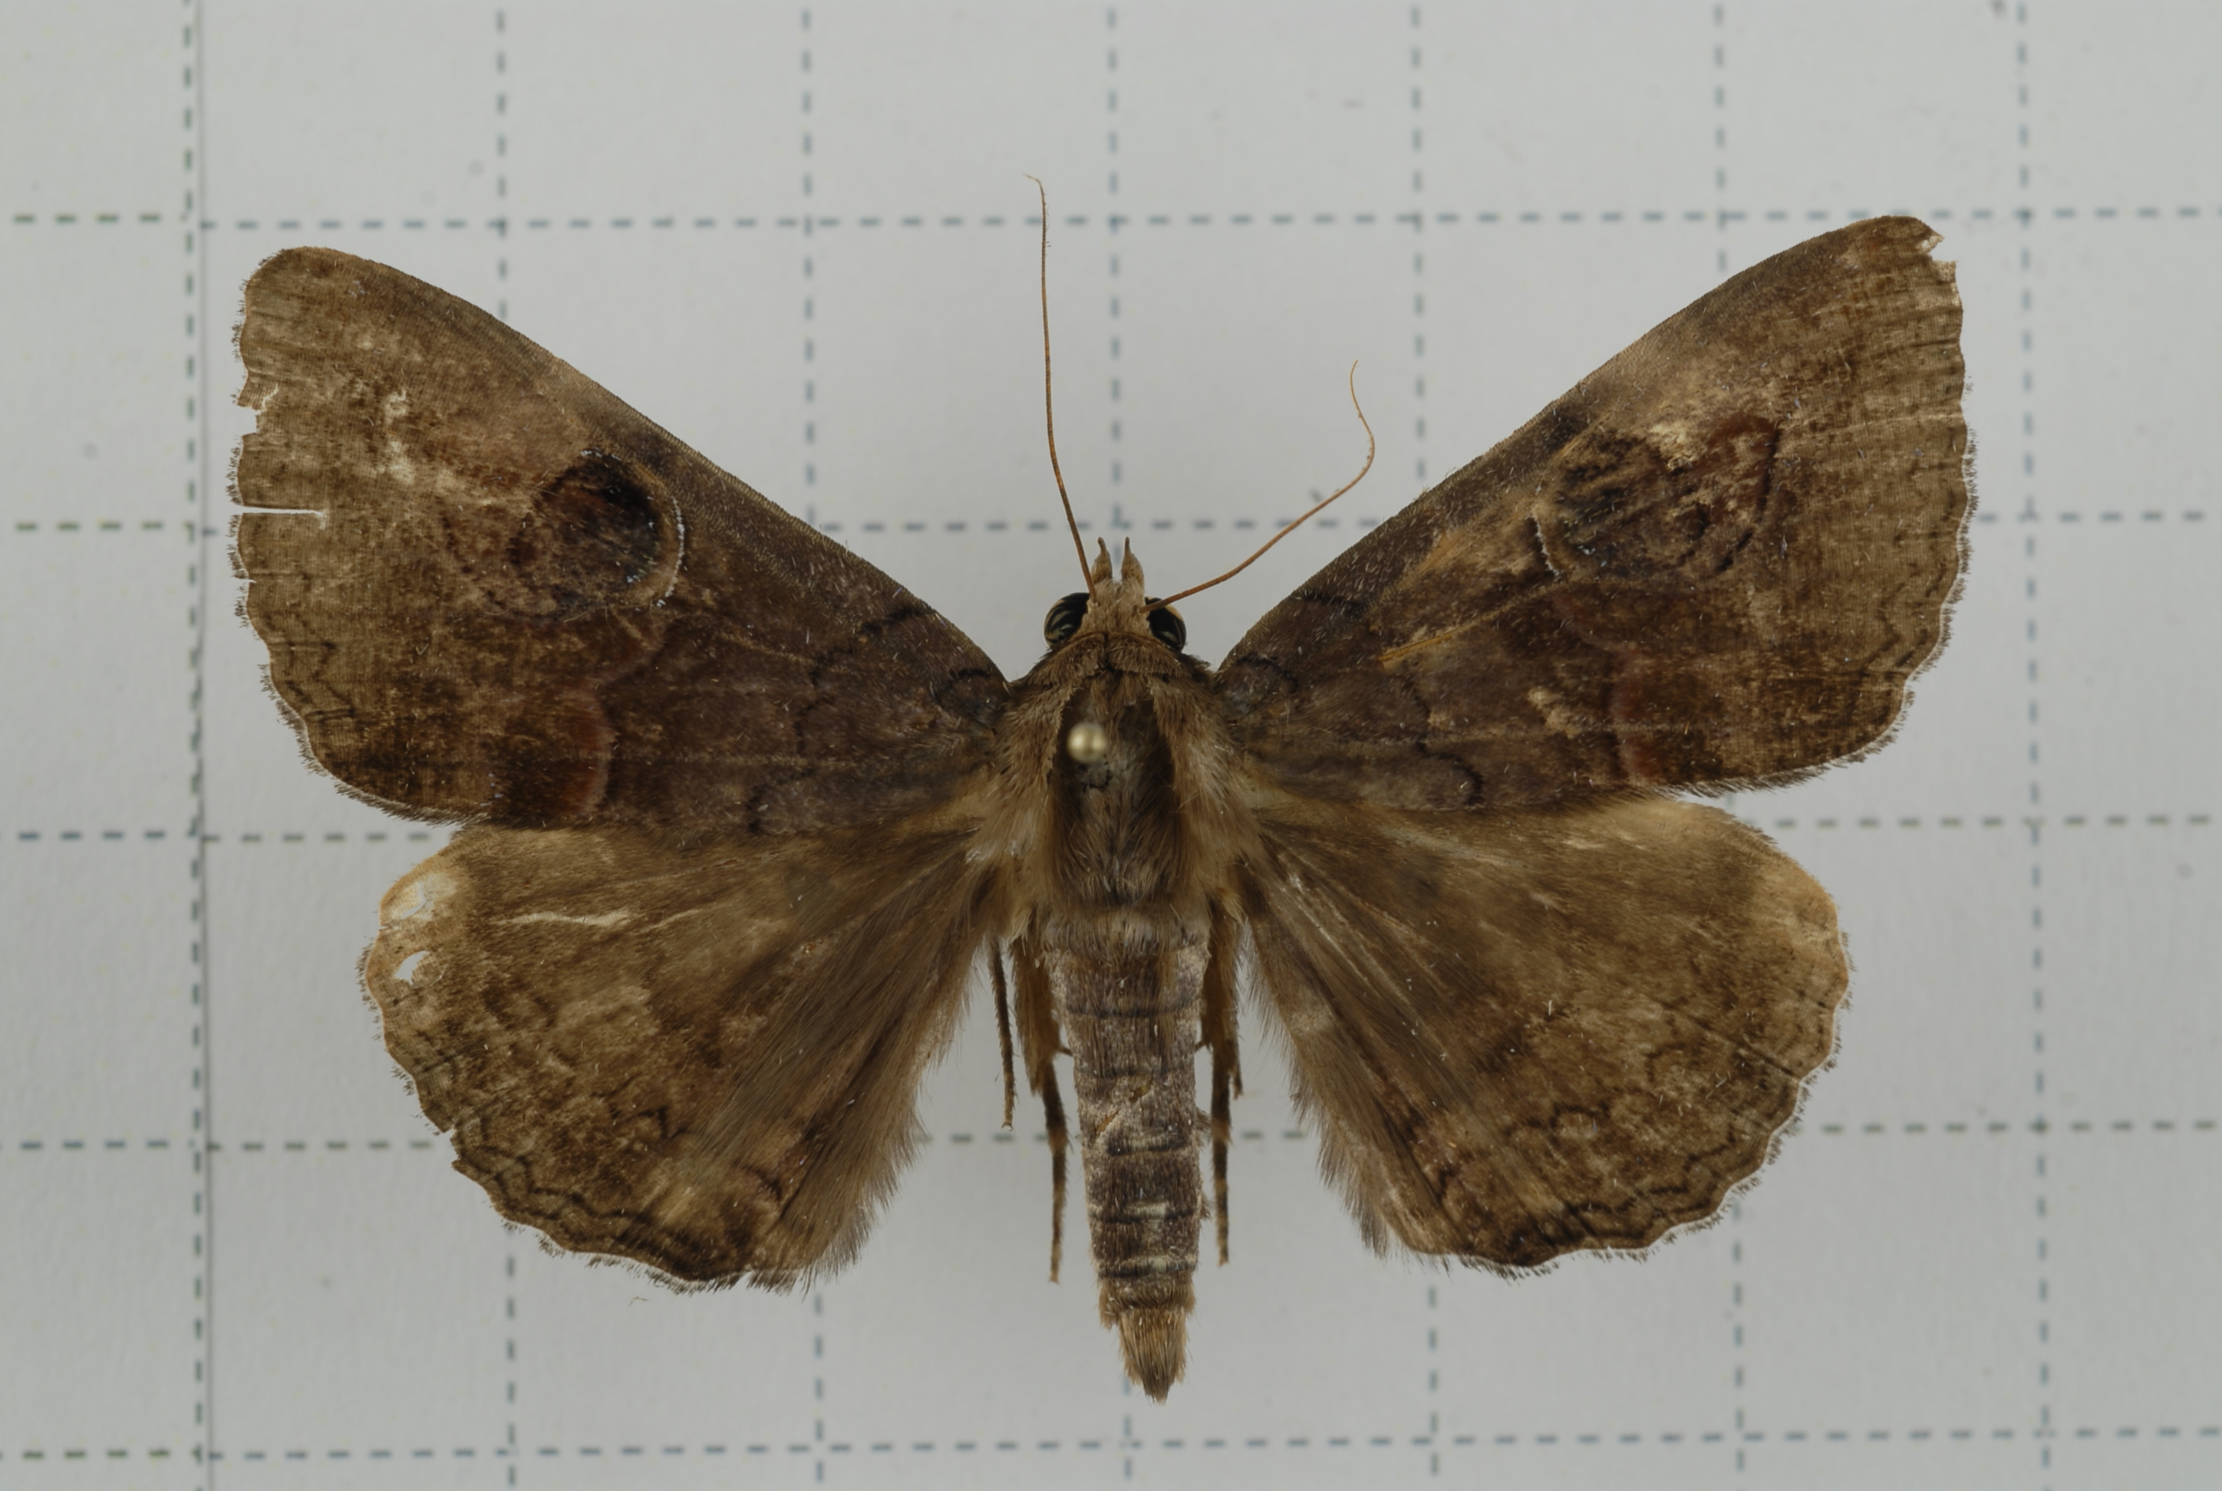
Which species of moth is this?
Ommatophora luminosa
